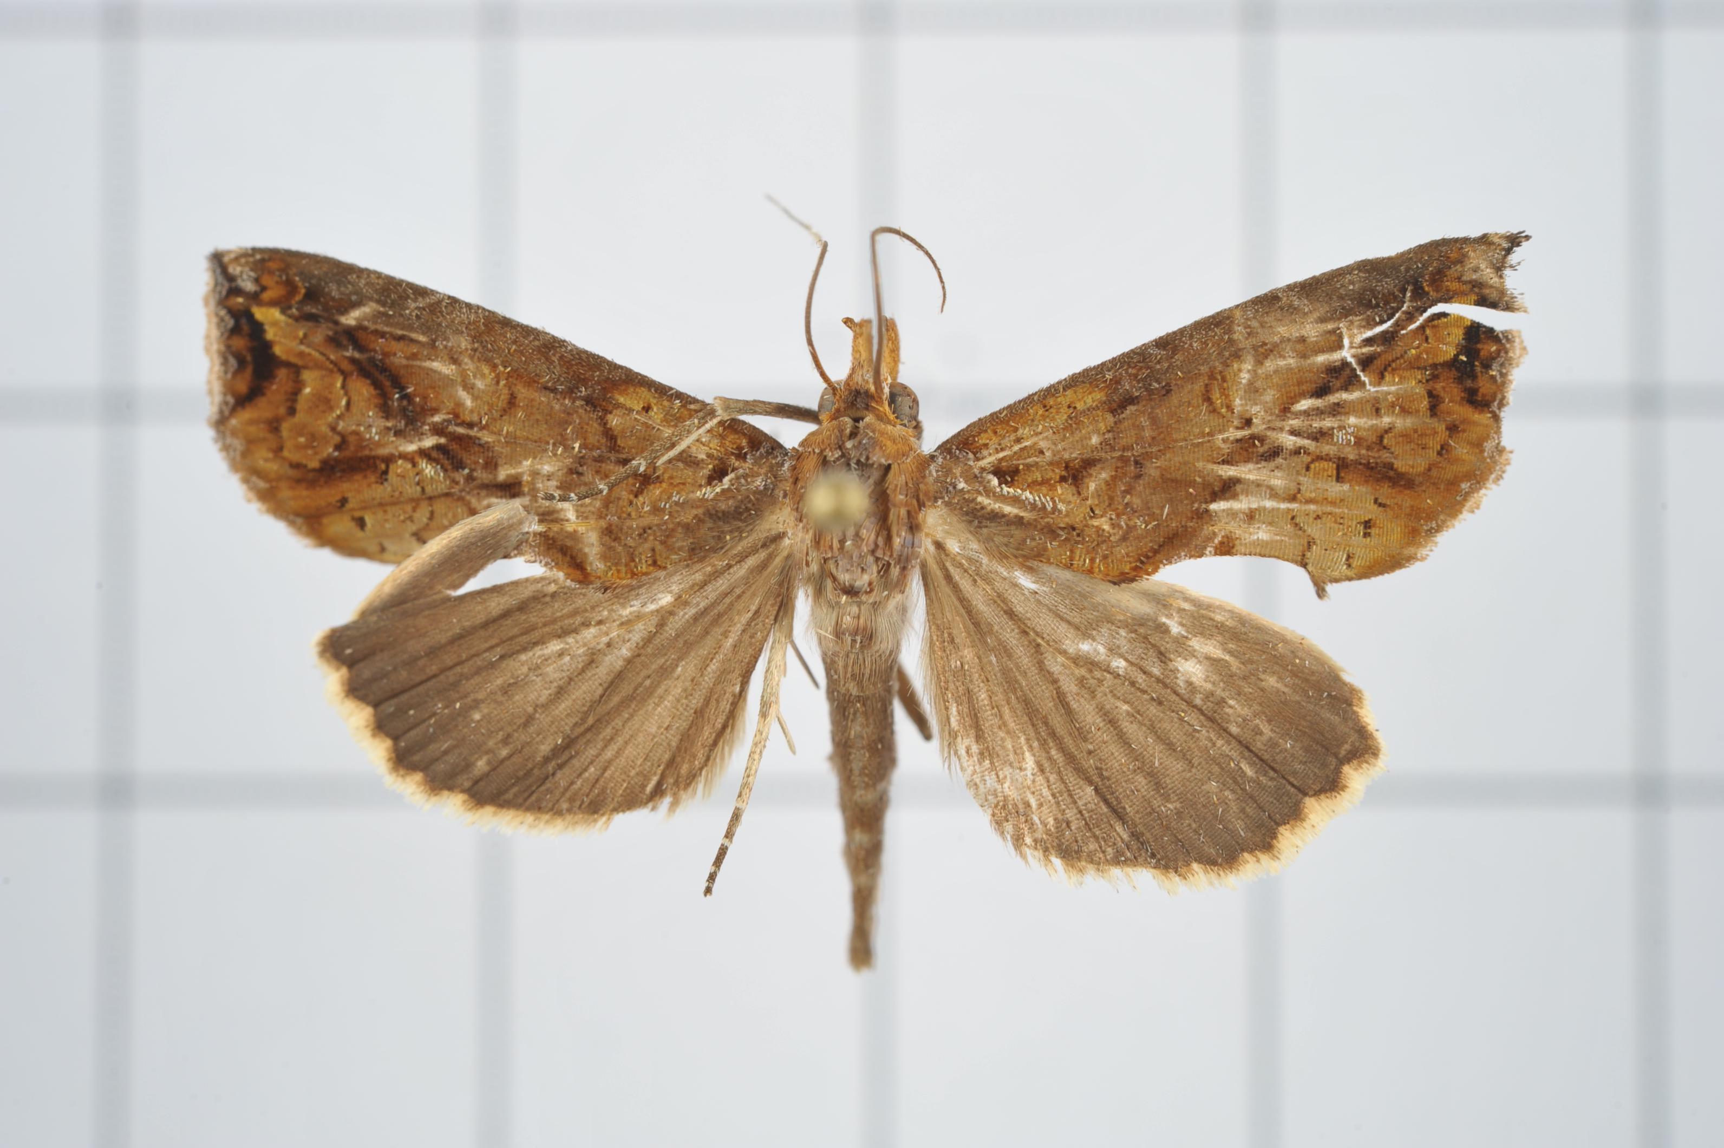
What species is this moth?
Plusiodonta coelonota
